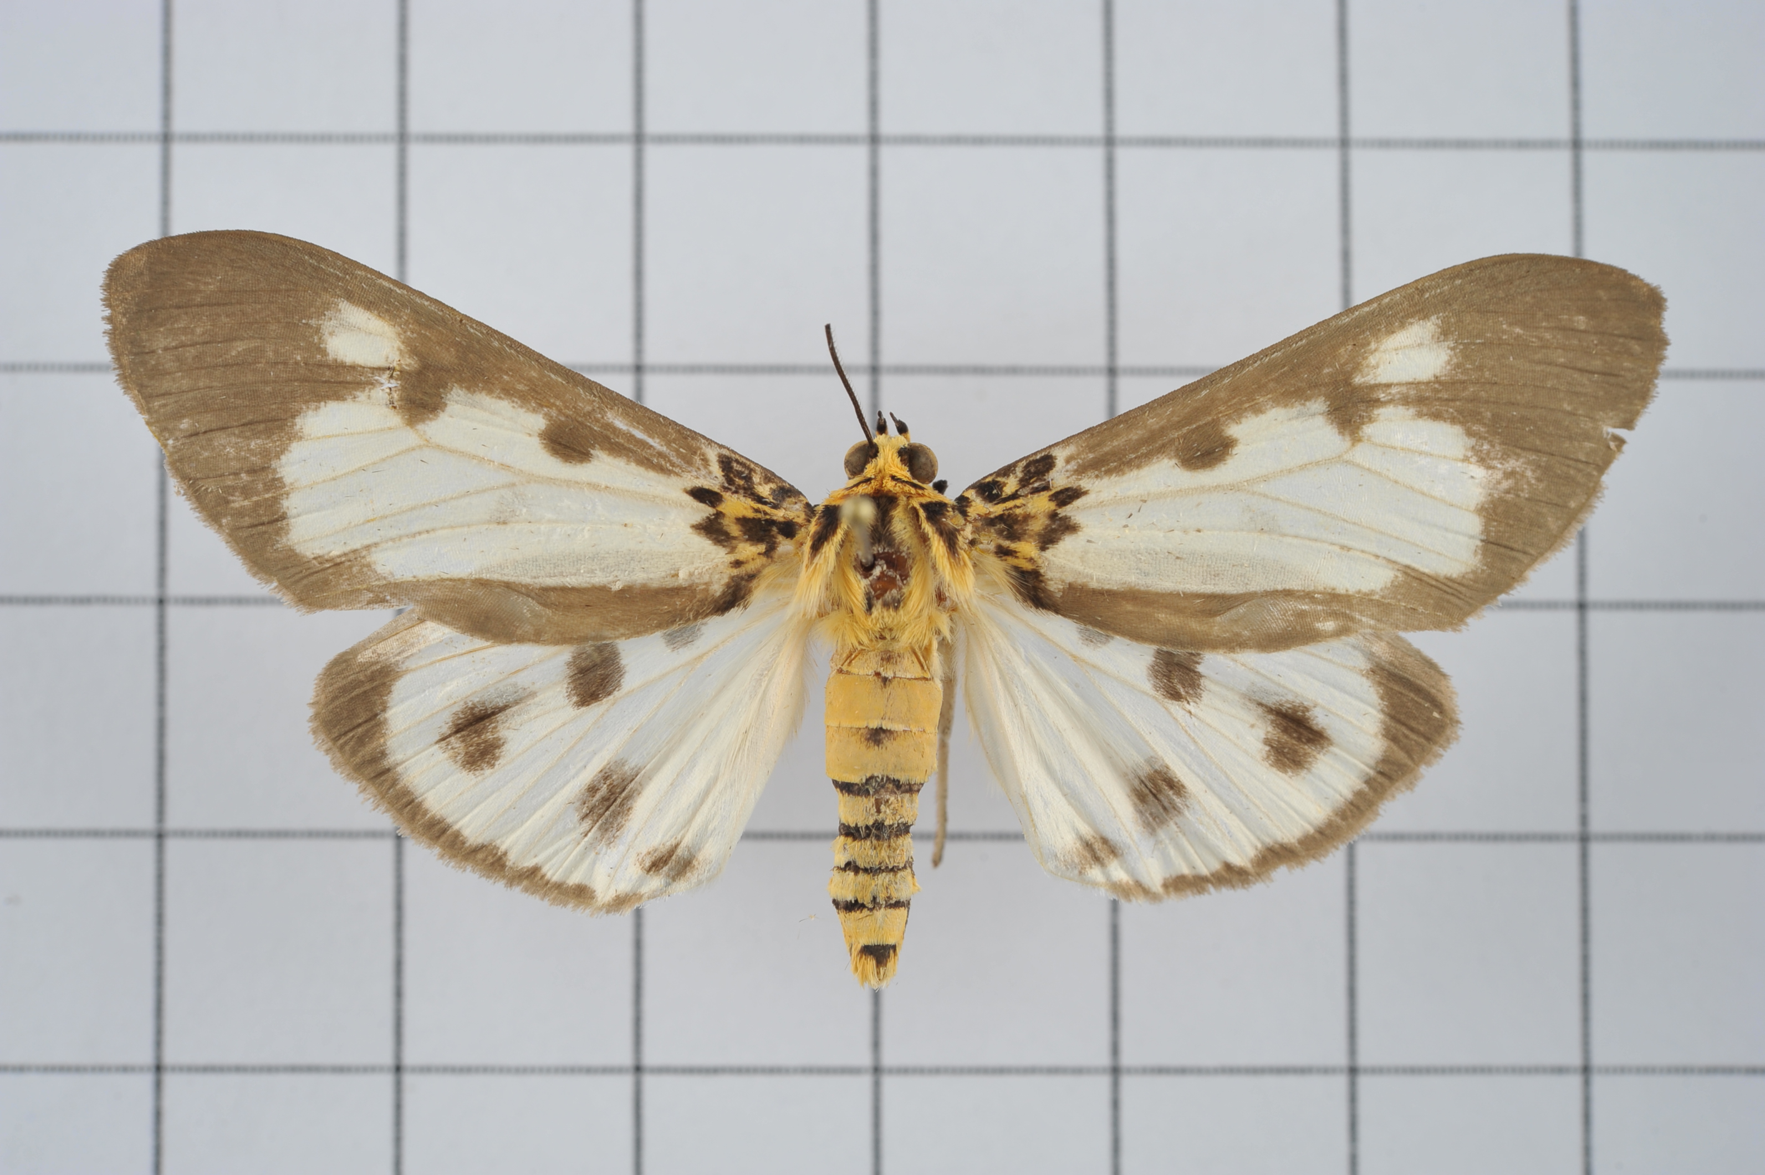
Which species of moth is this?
Asota plana lacteata
